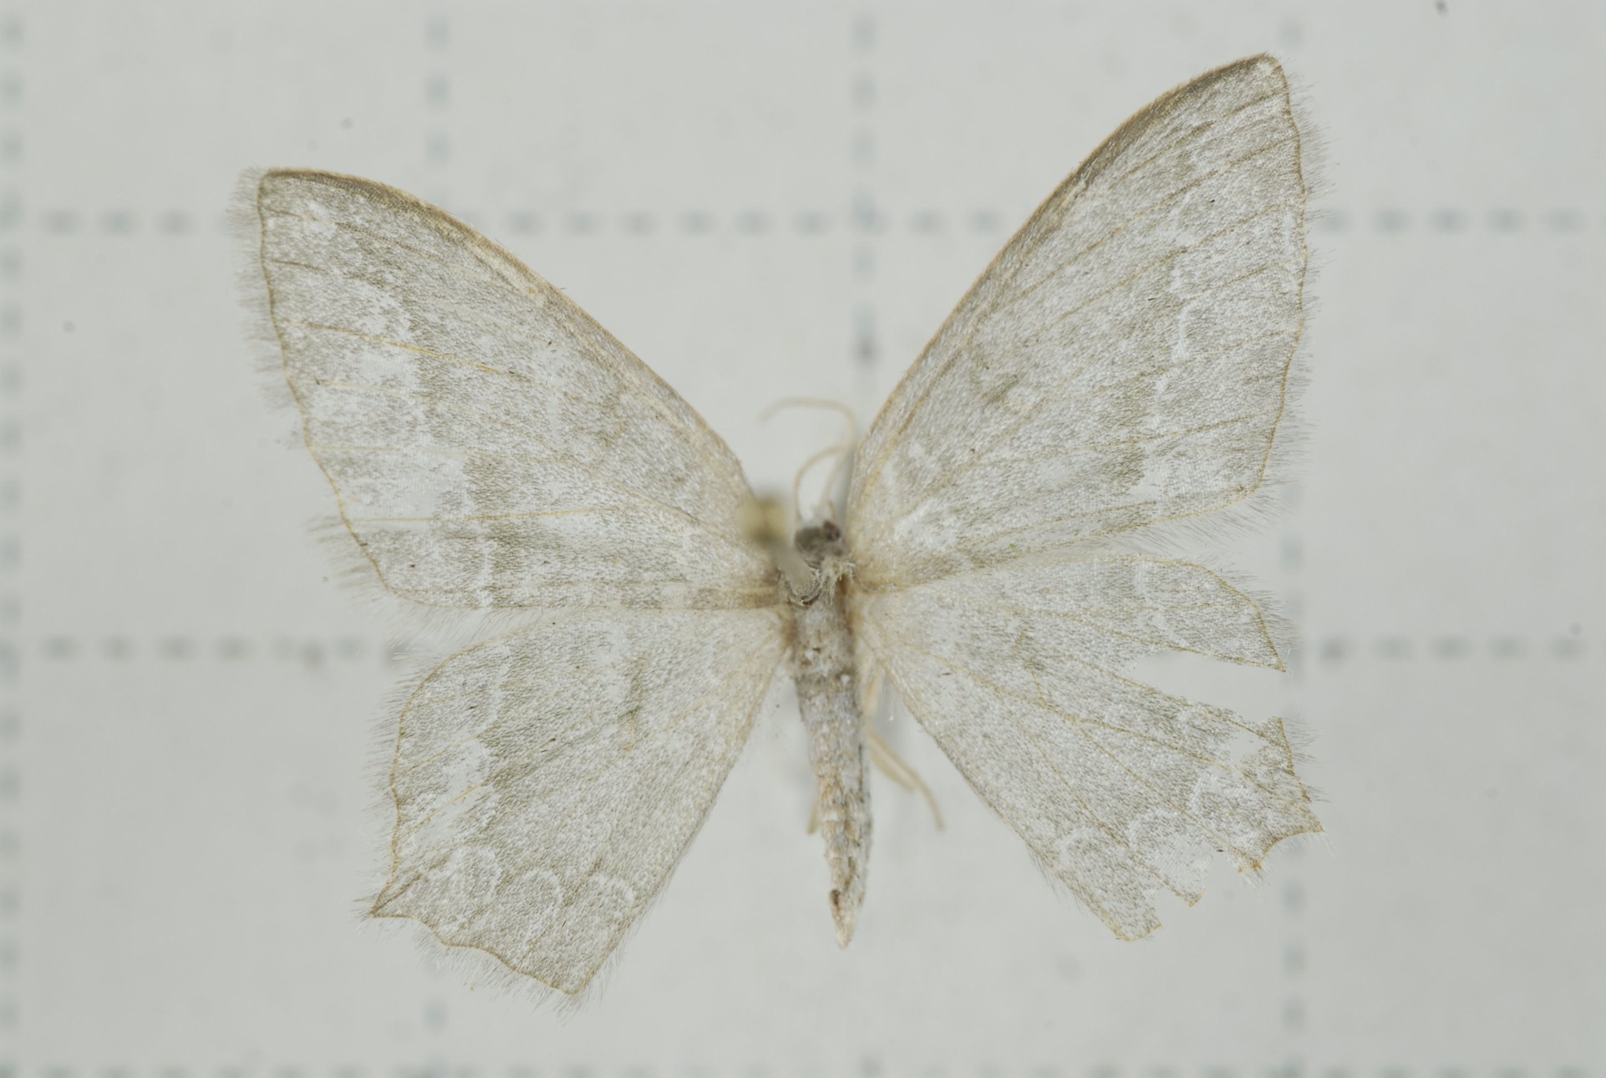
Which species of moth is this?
Jodis rantaizanensis
